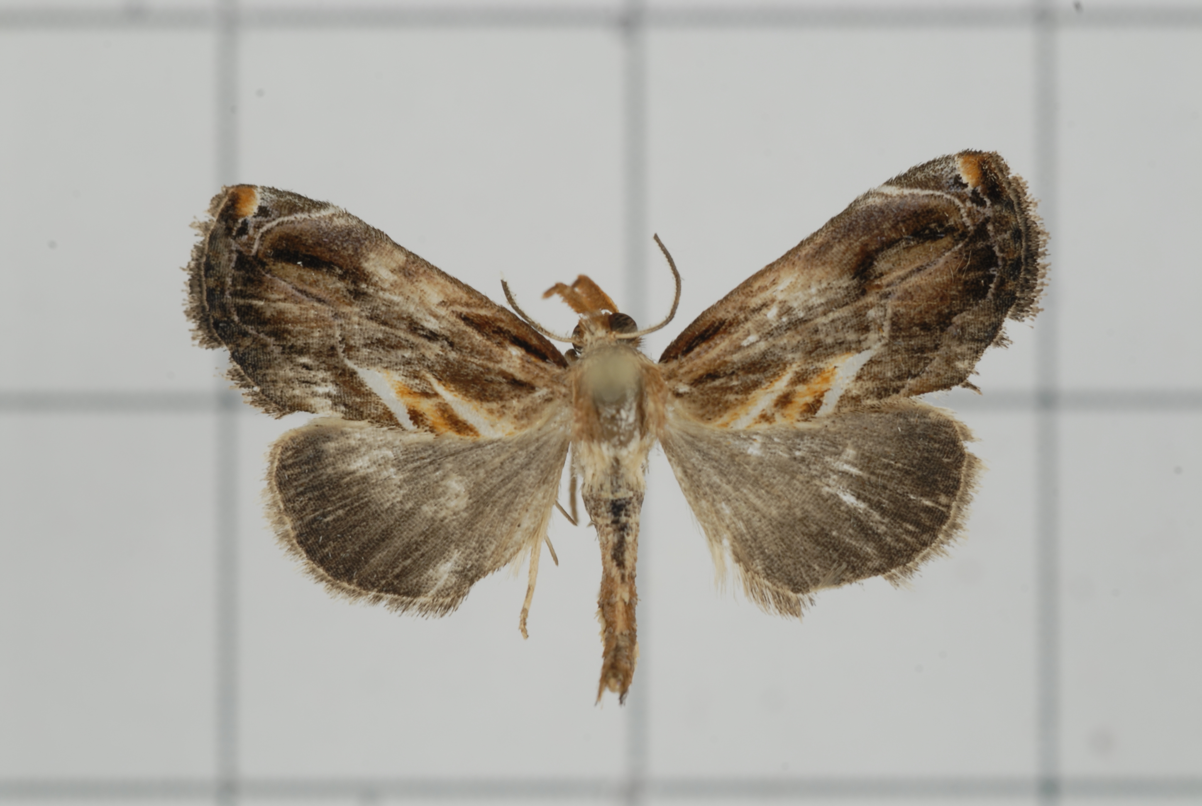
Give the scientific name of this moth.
Lophomilia diehli
